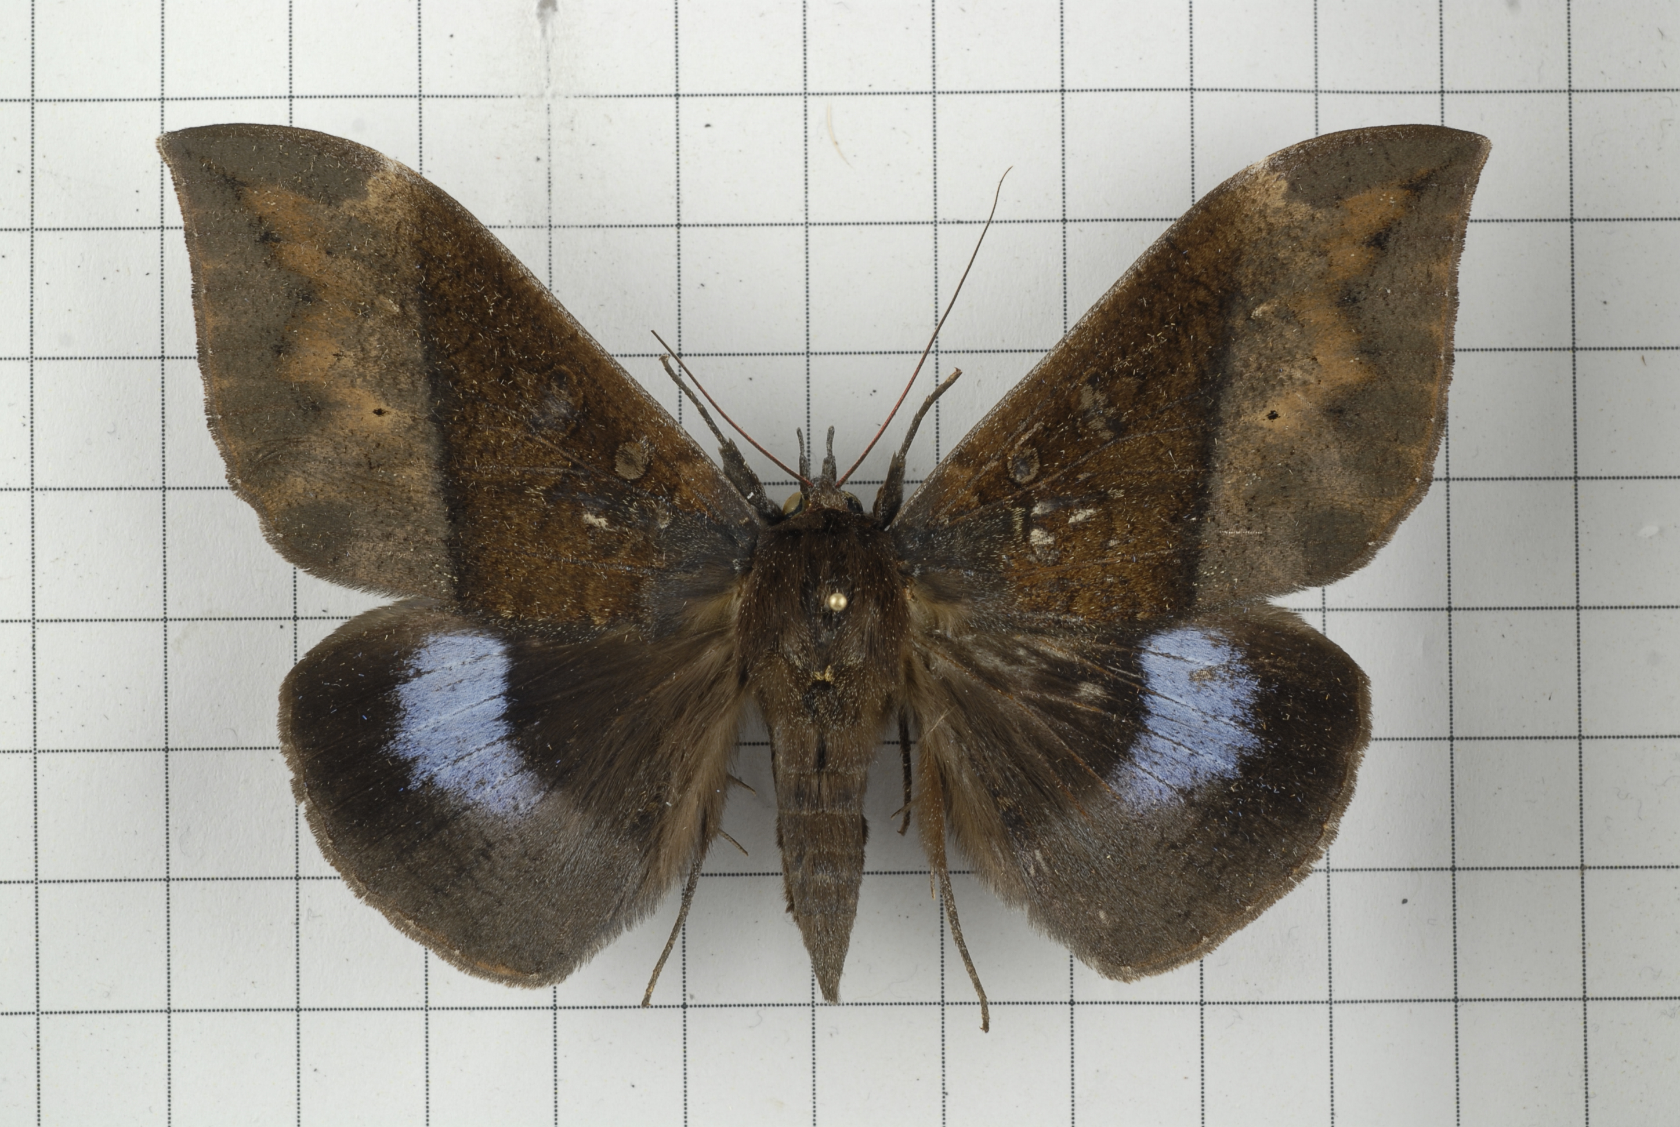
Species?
Ischyja manlia manlia
